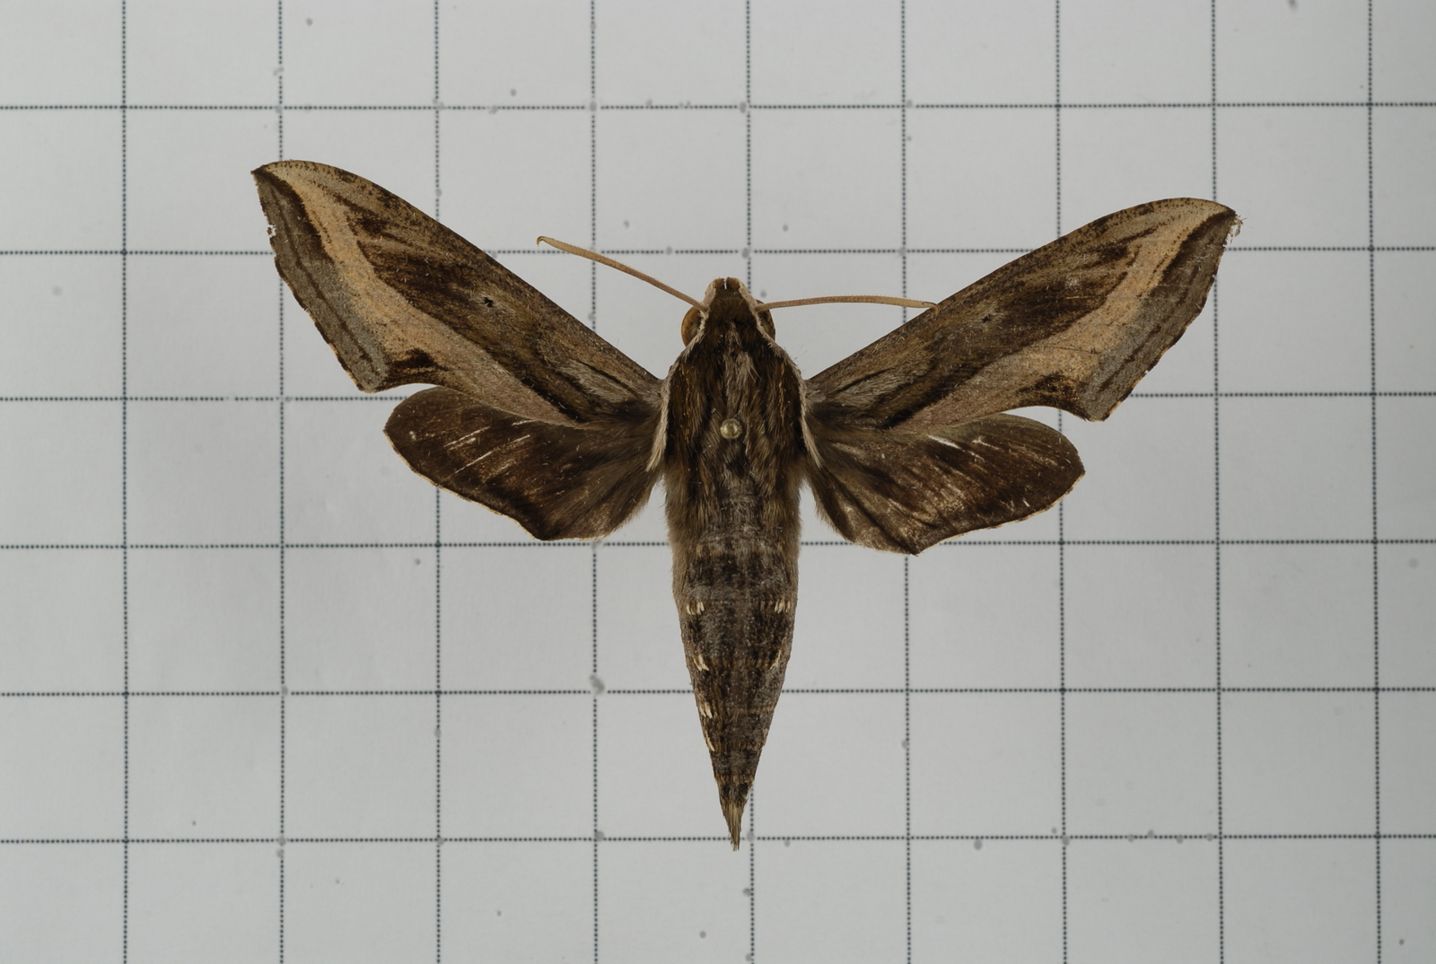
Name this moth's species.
Hippotion velox
